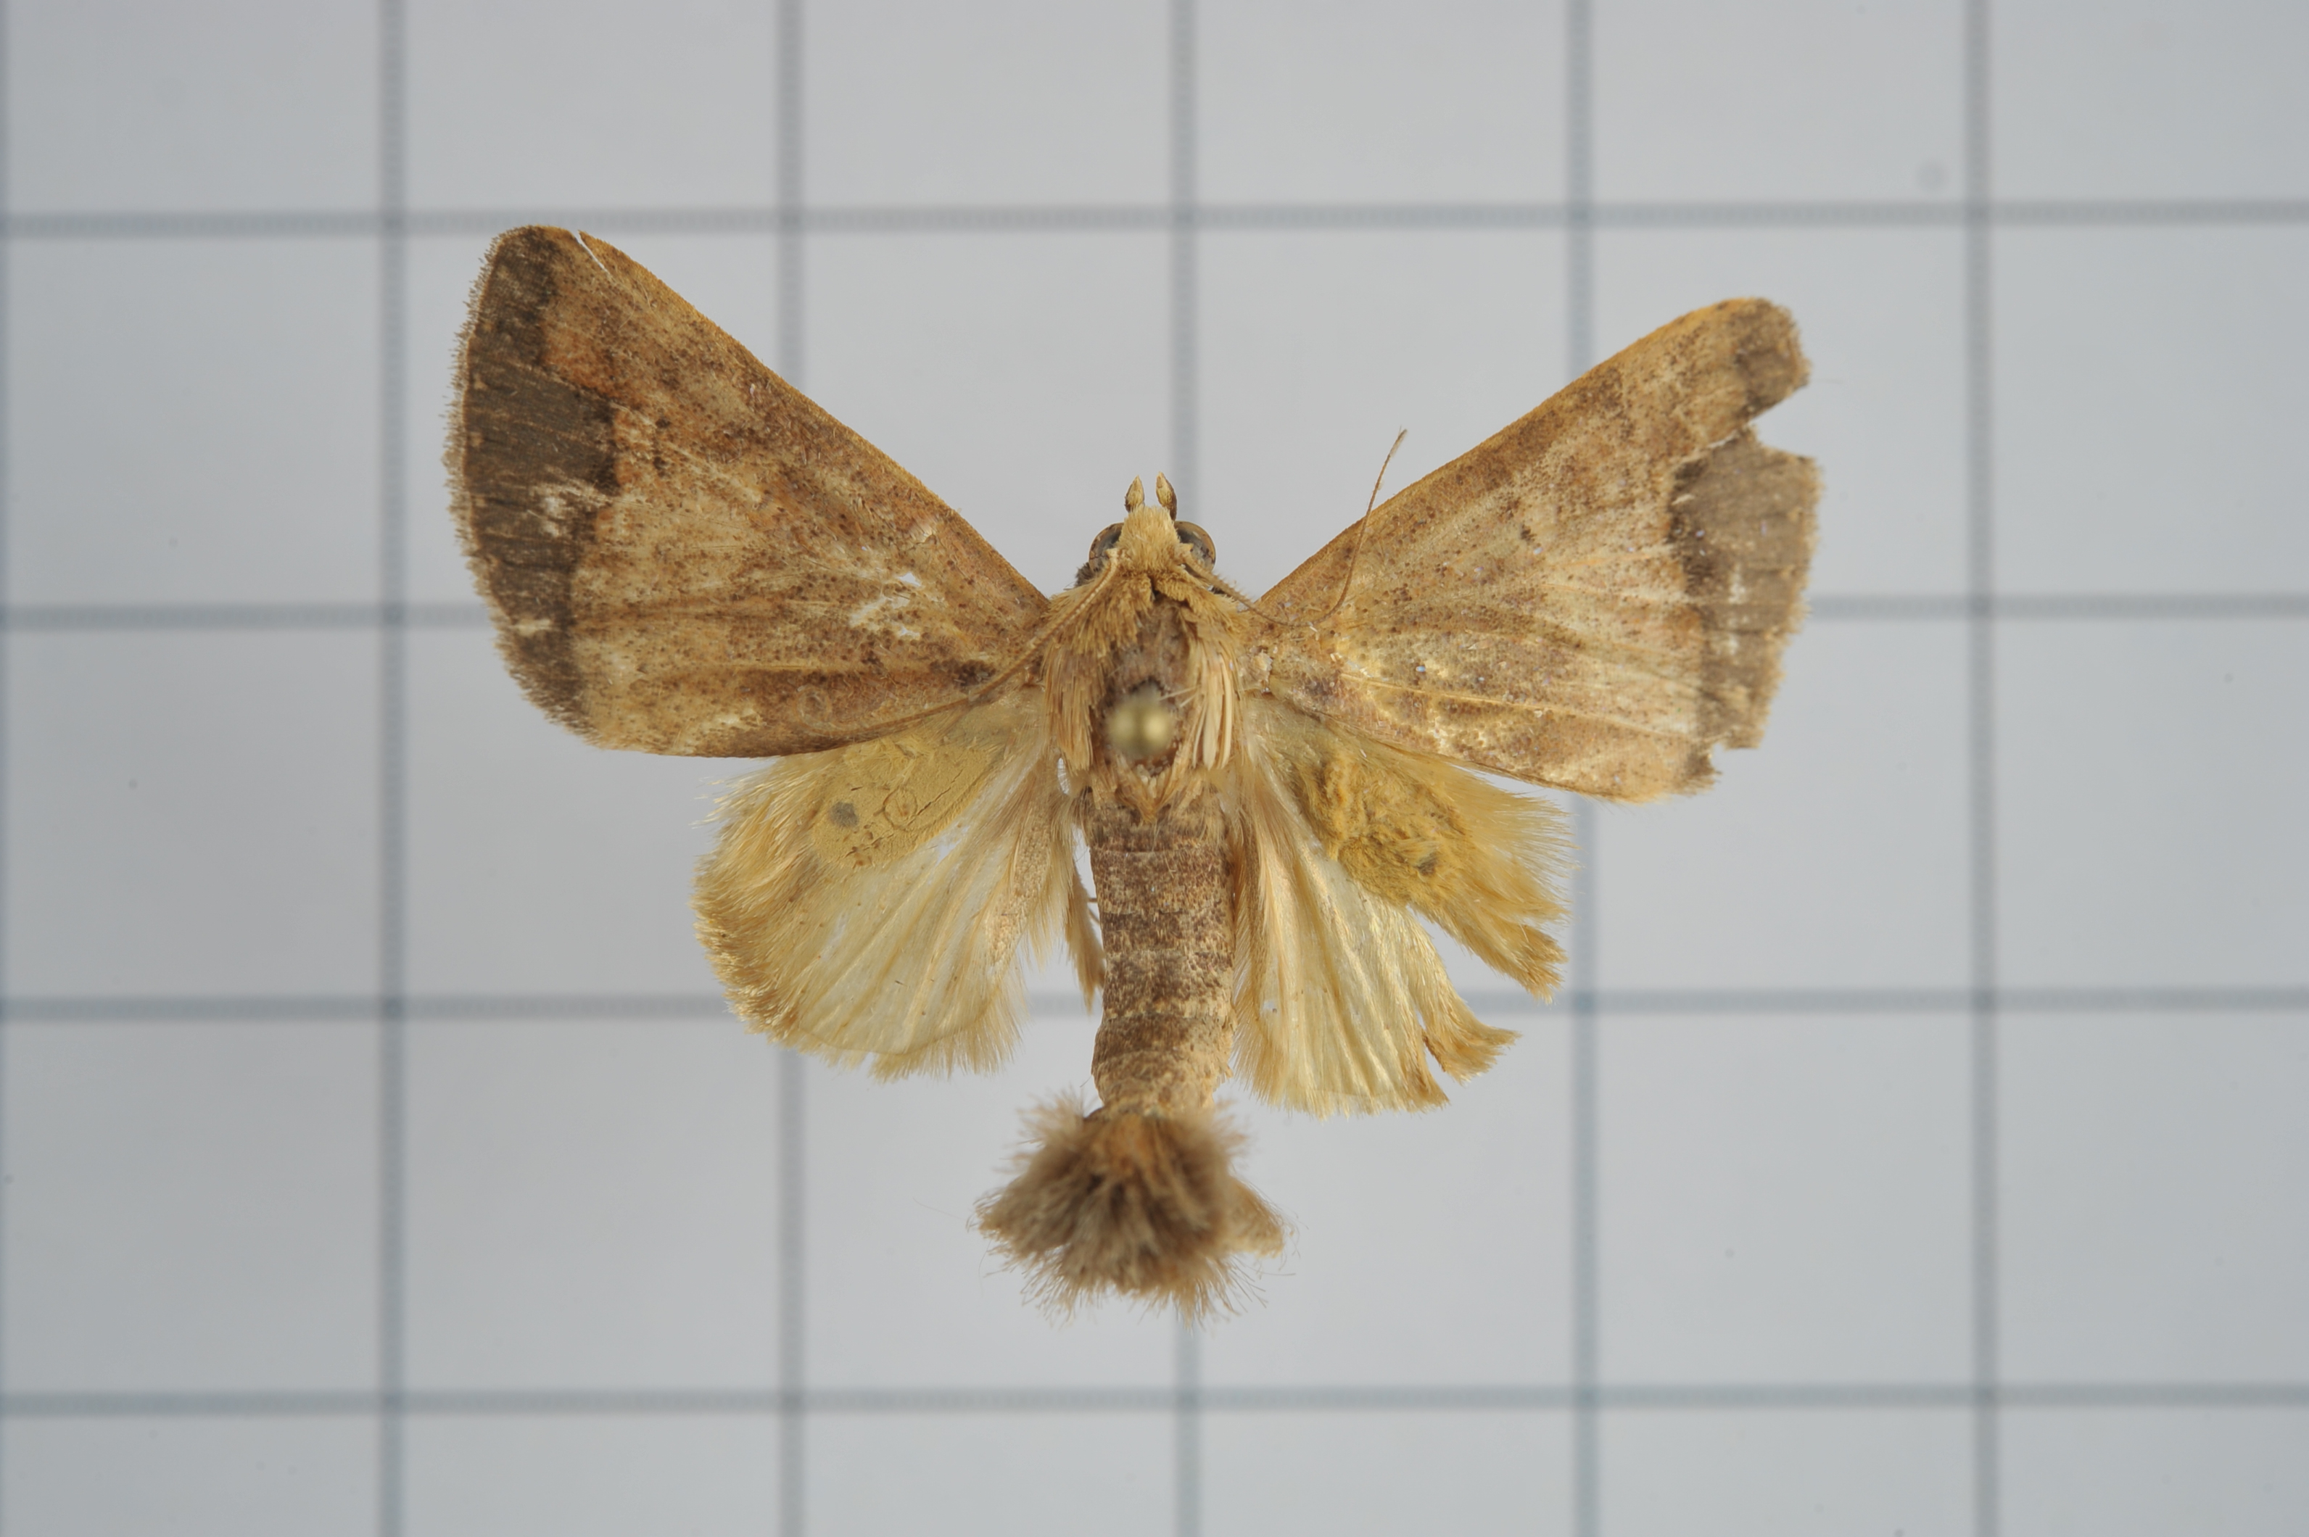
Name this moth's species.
Bocula diffisa
